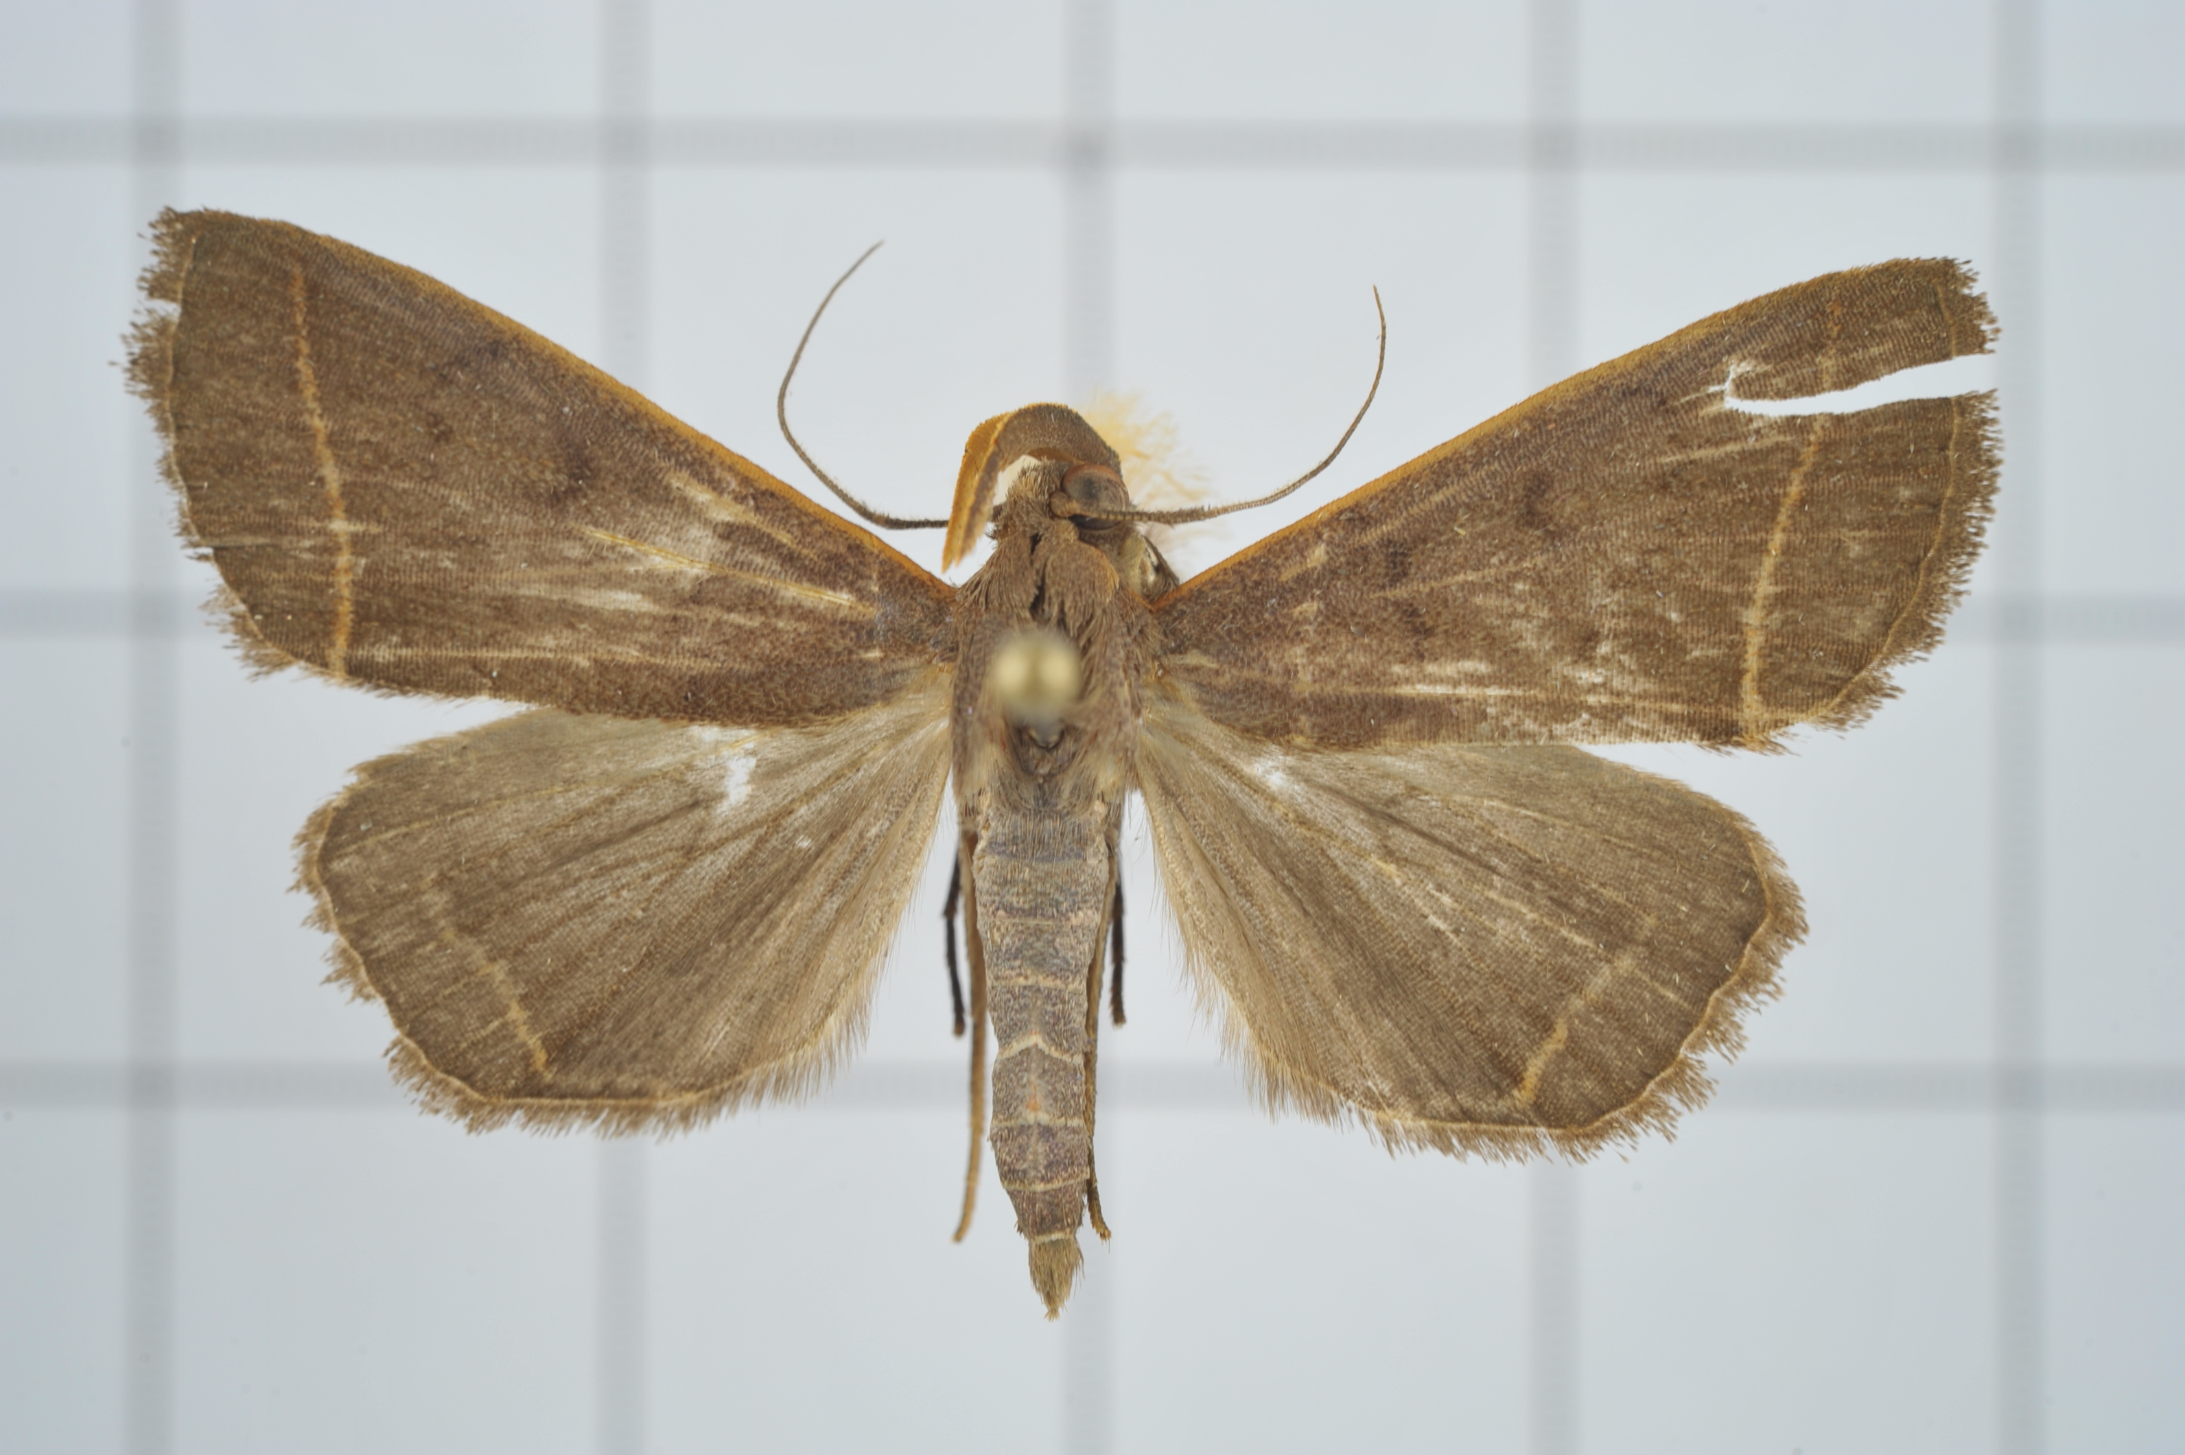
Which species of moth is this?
Simplicia niphona
